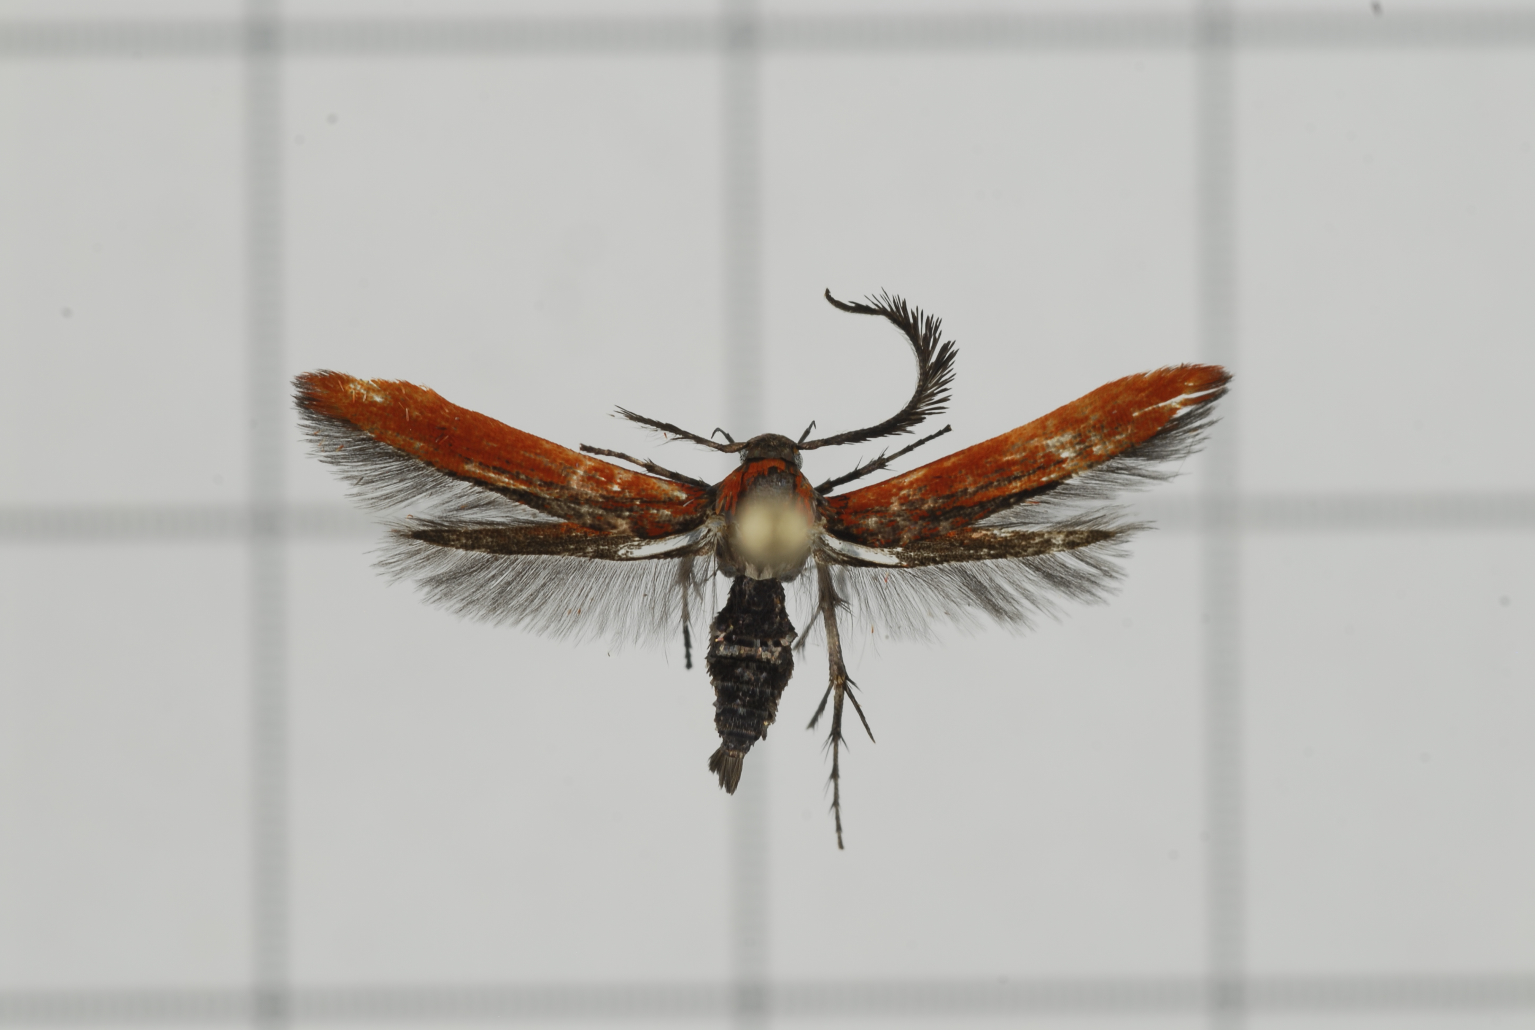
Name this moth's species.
Atkinsonia parignipicta
